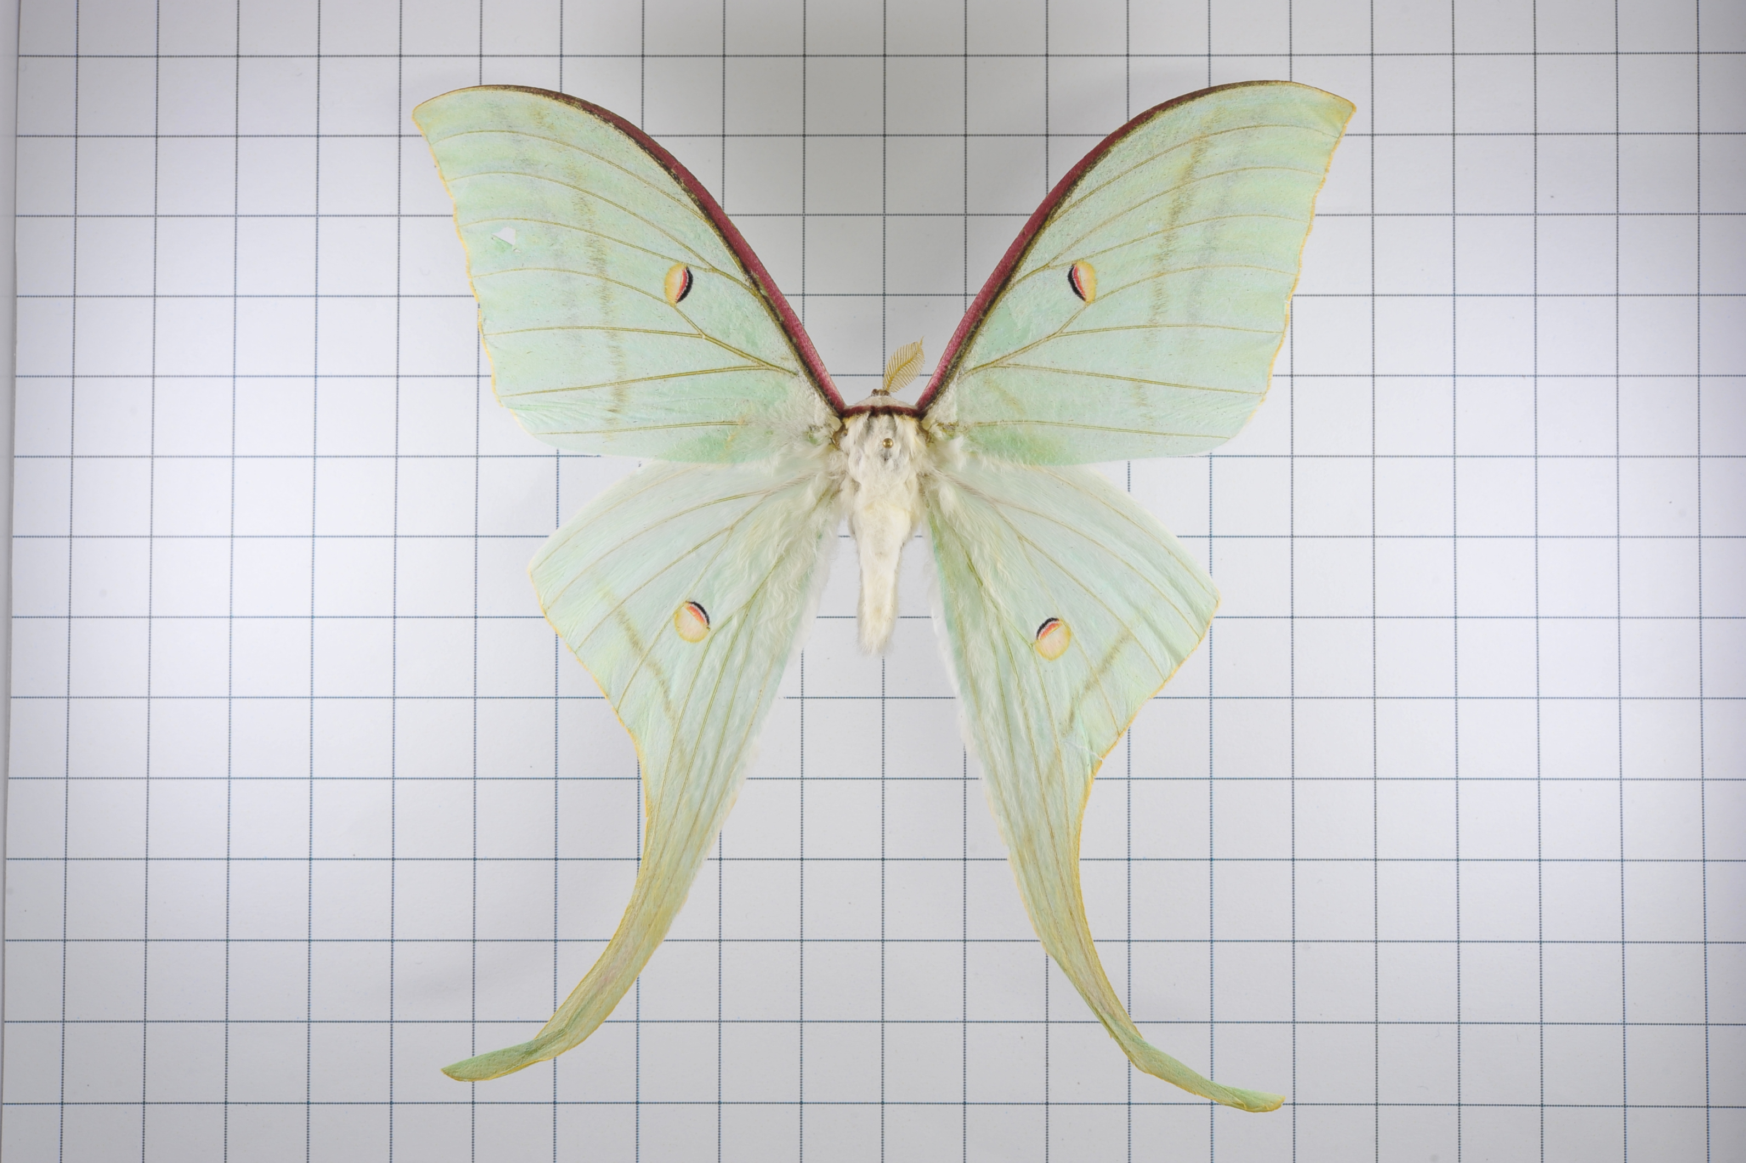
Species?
Actias ningpoana ningtaiwana
